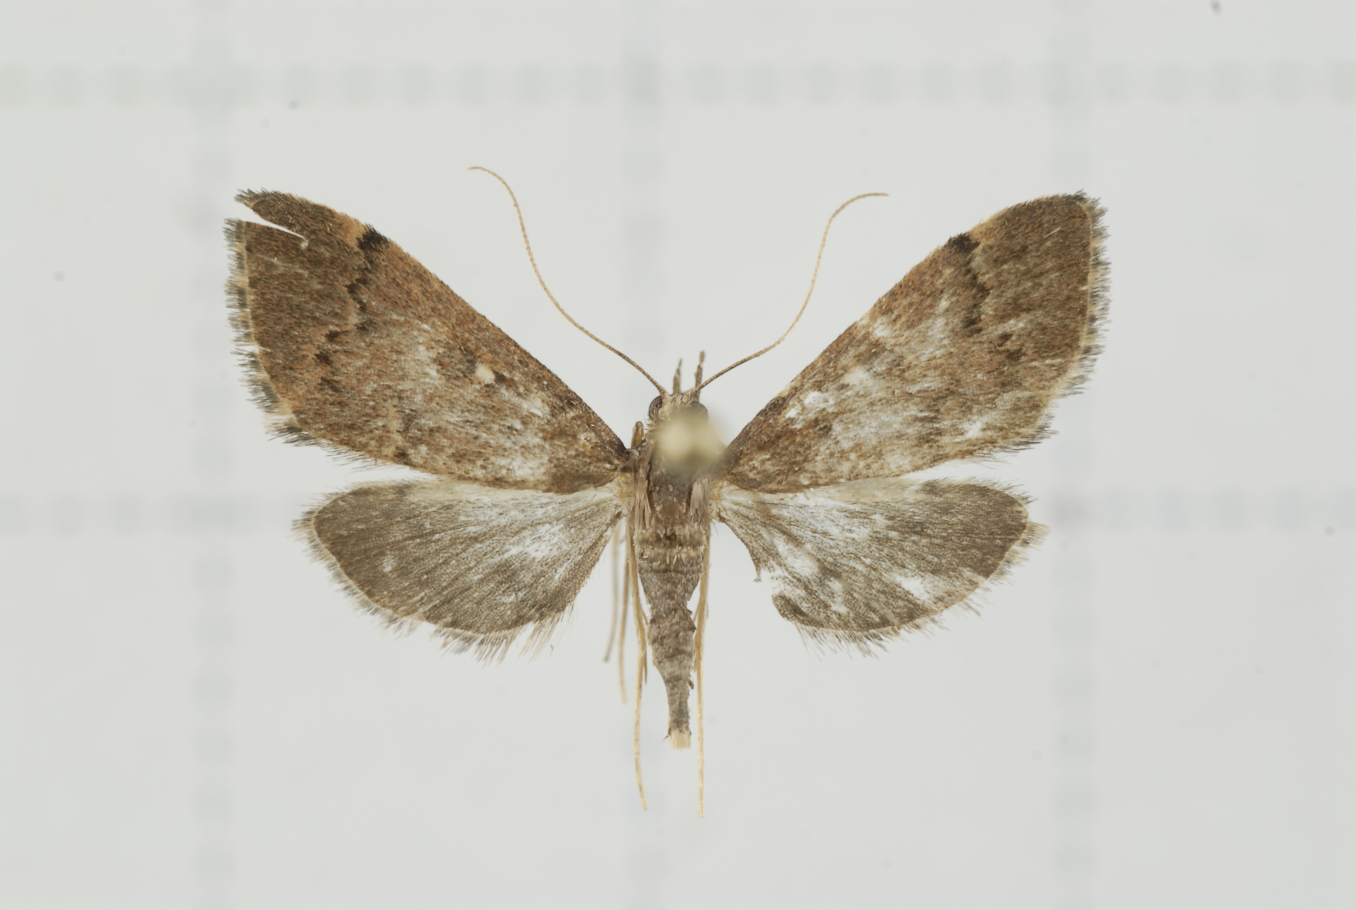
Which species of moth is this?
Camptomastix hisbonalis
